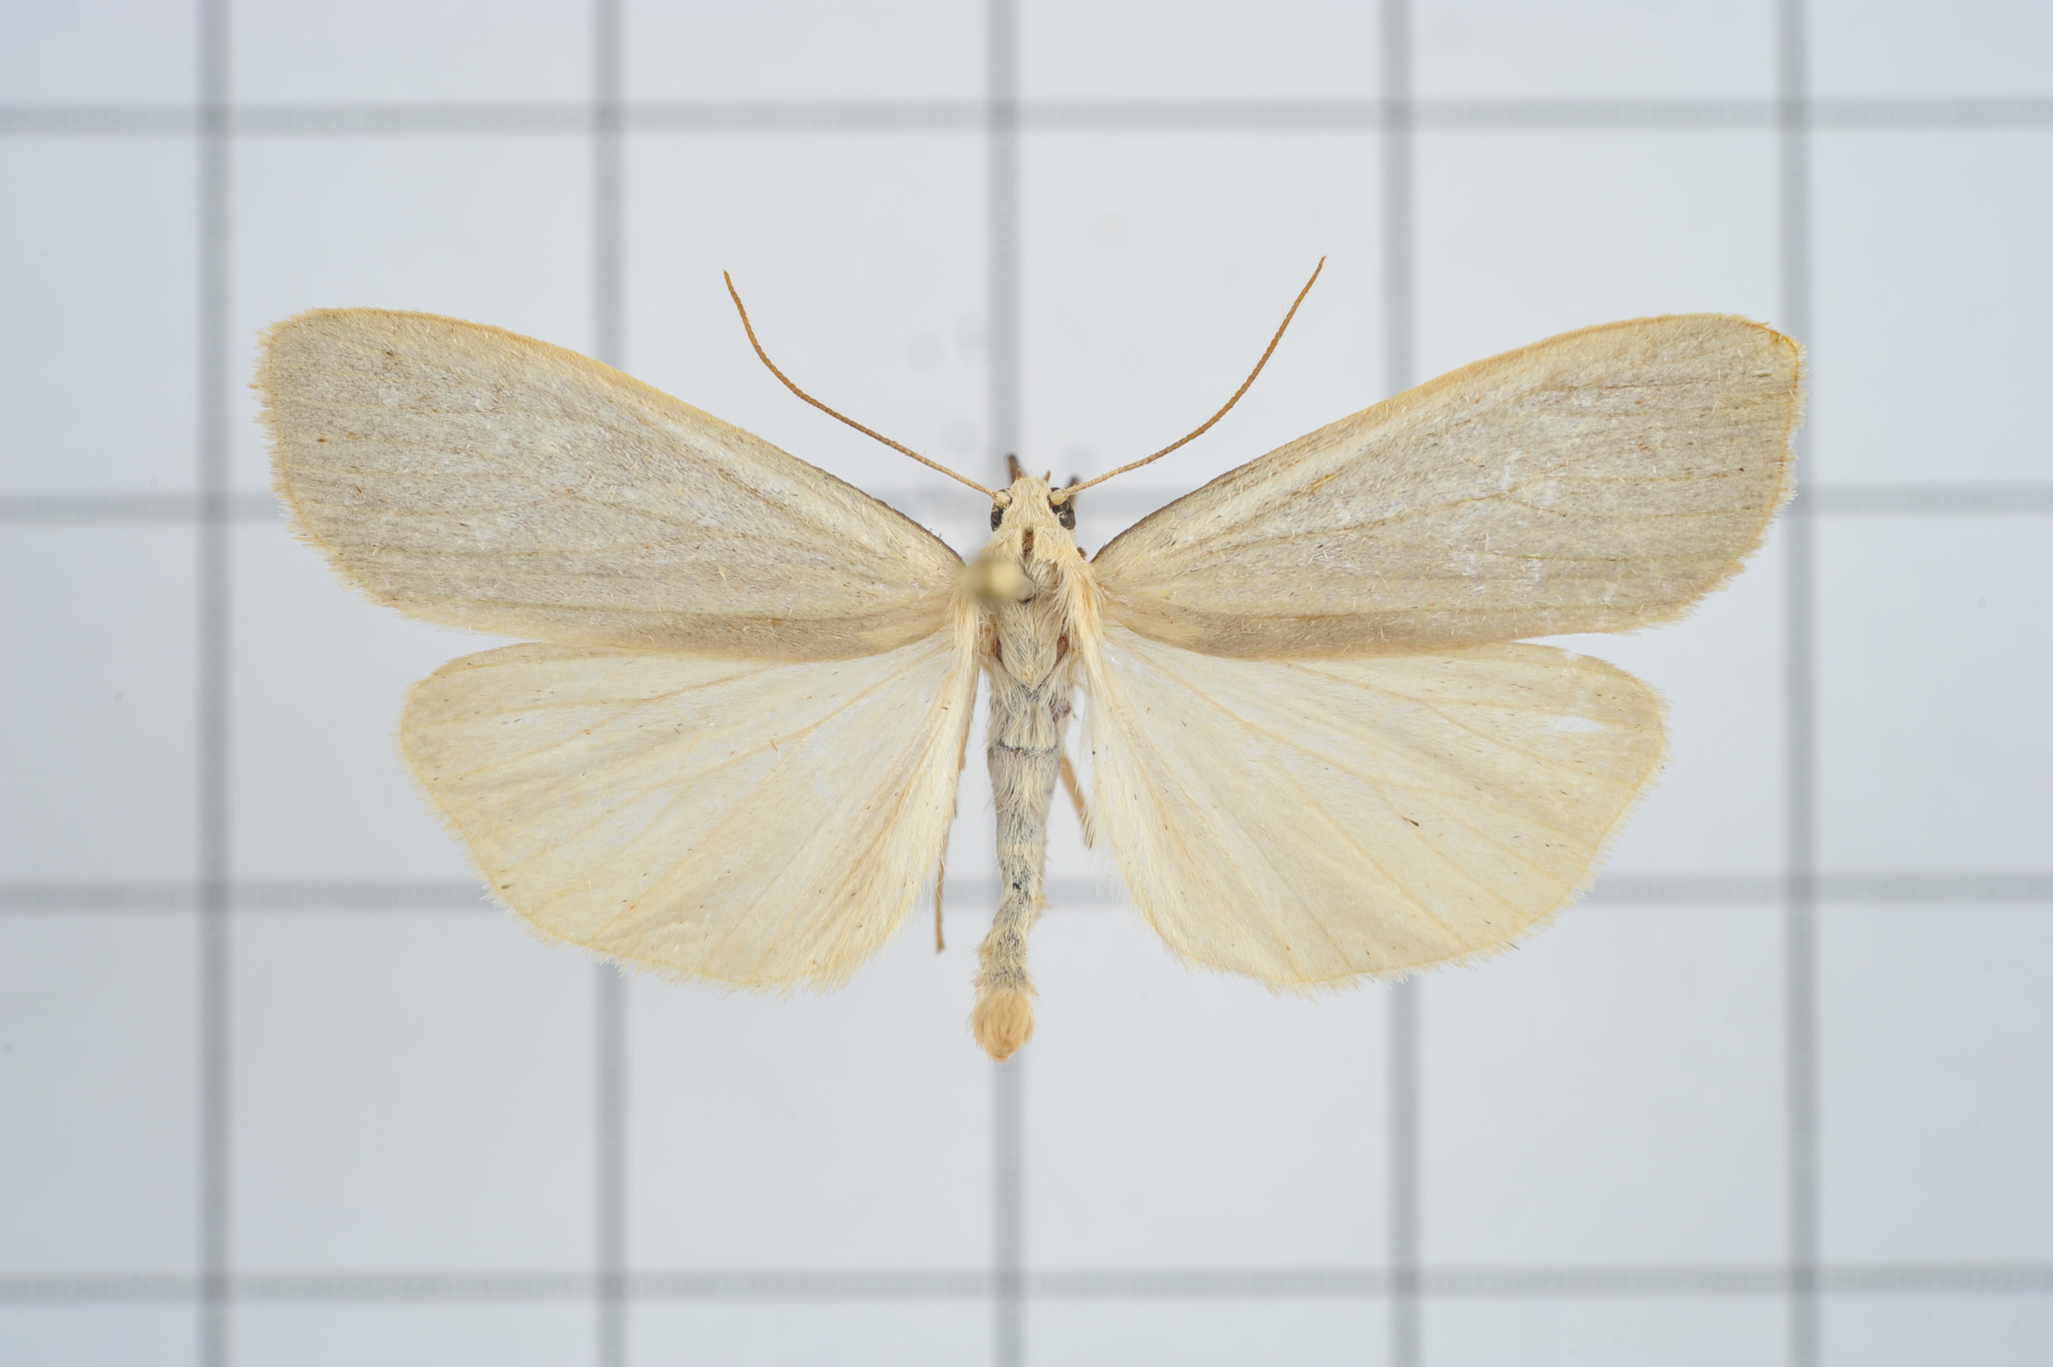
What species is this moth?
Ghoria tecta
